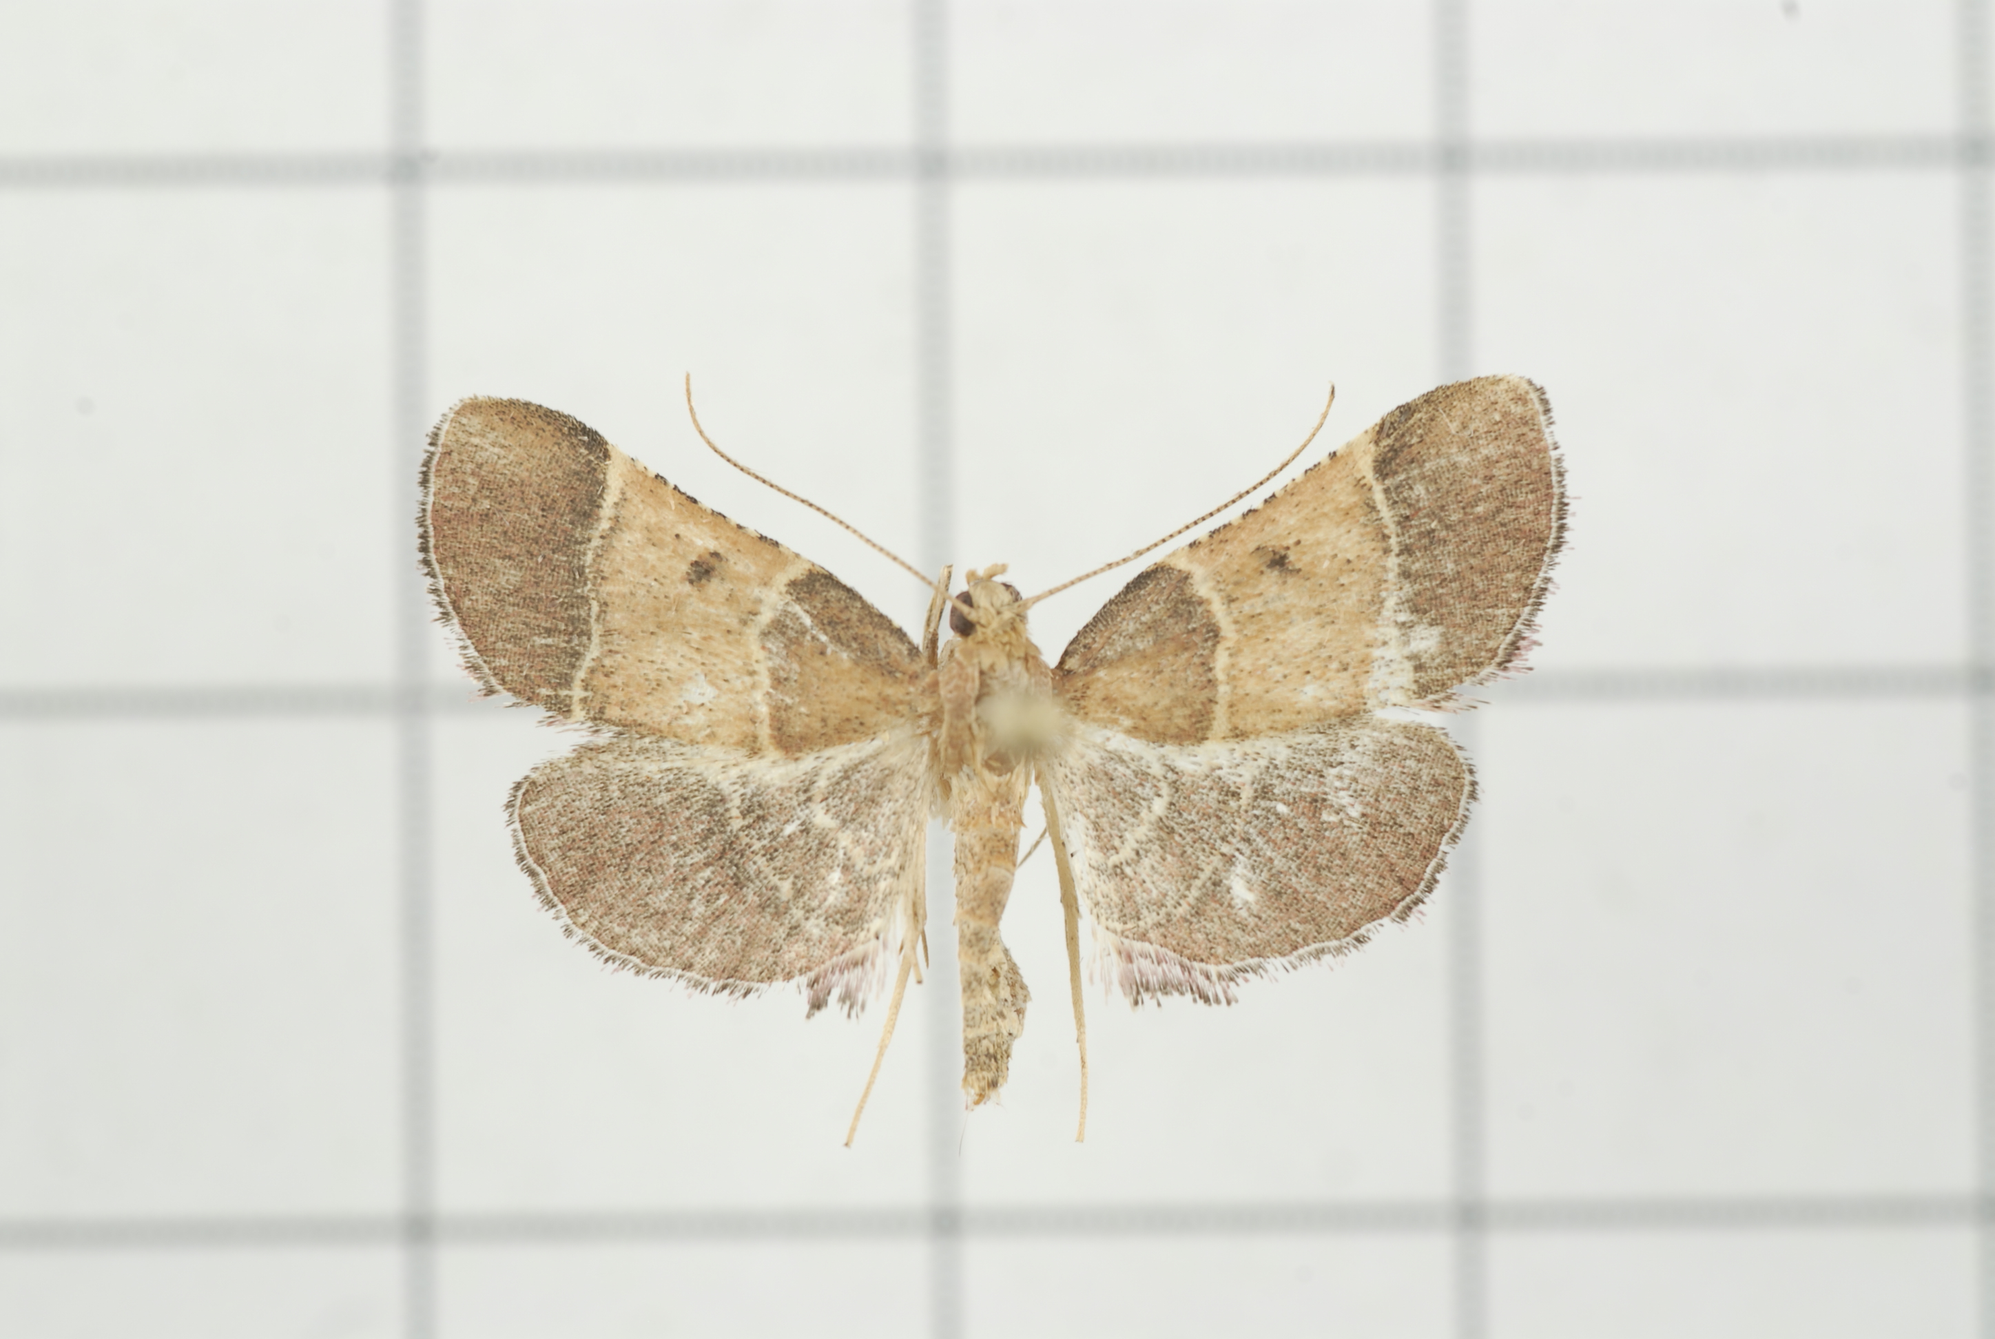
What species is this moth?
Tegulifera bicoloralis
